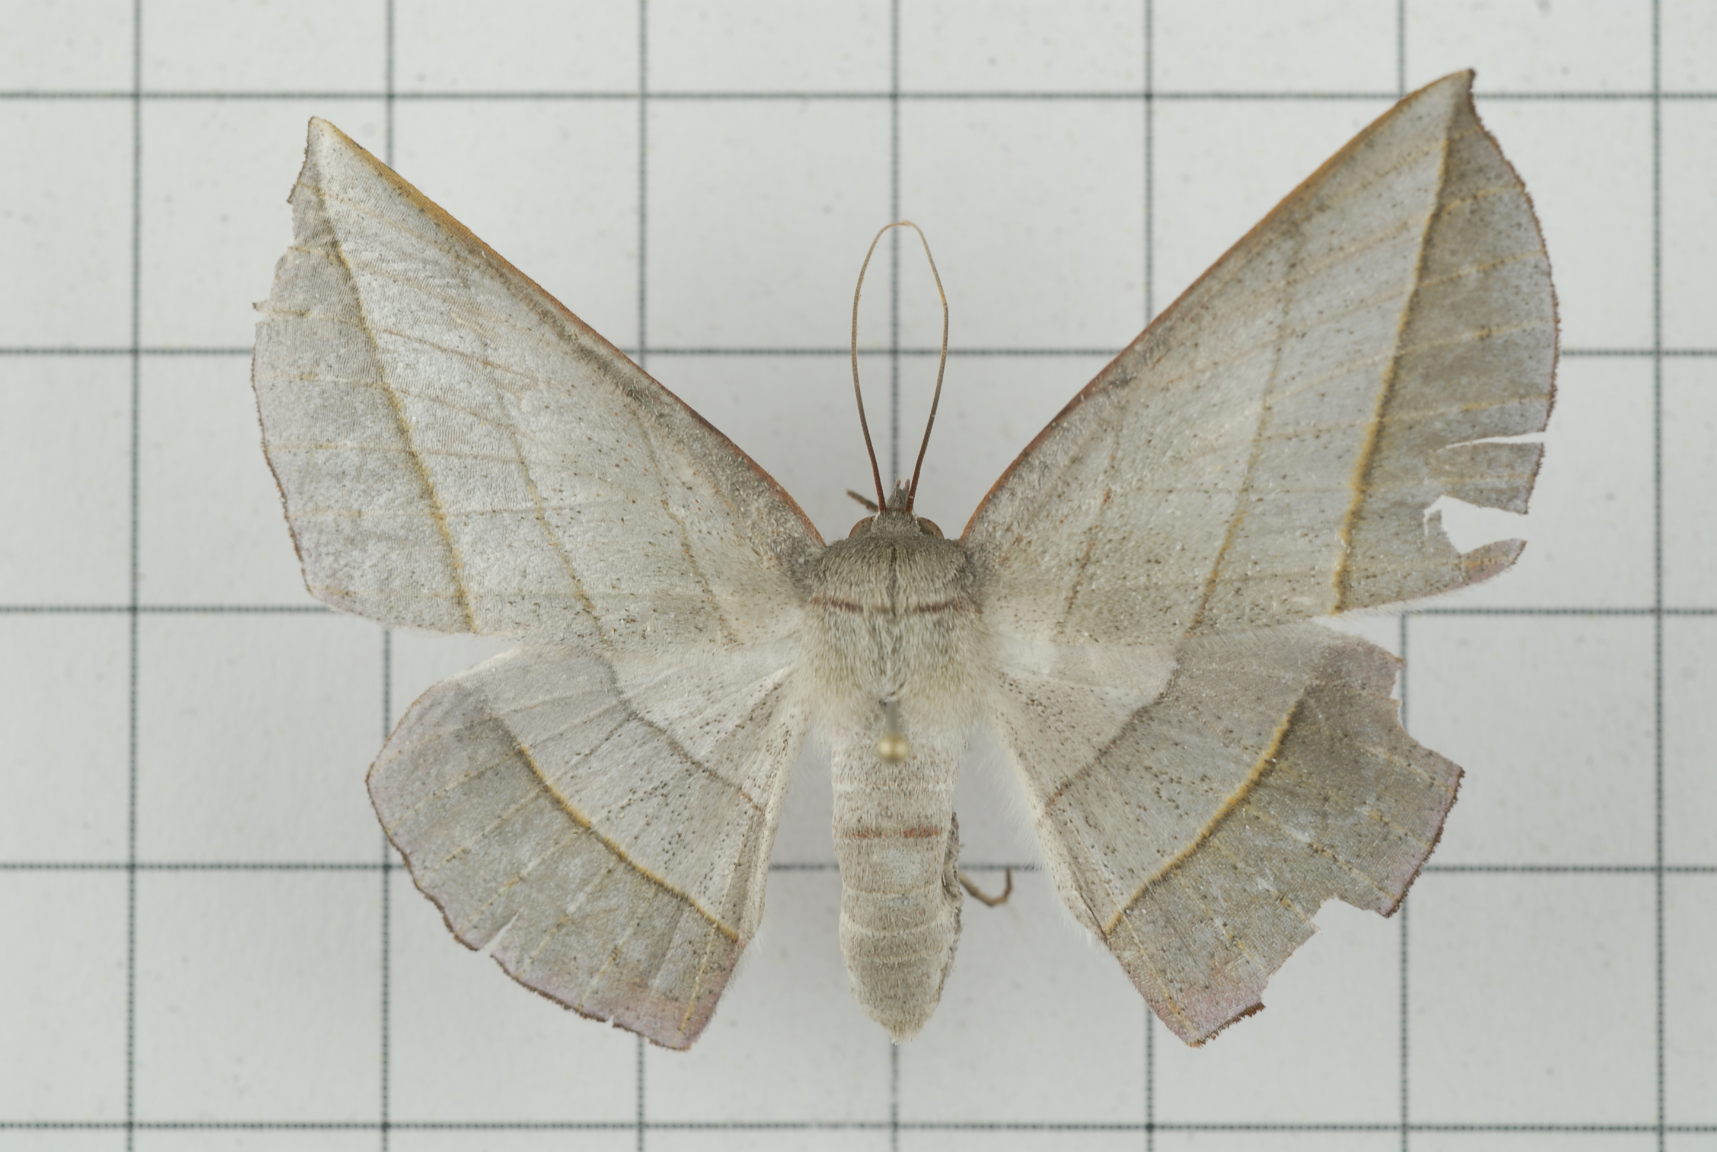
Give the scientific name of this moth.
Sarcinodes aequilinearia
